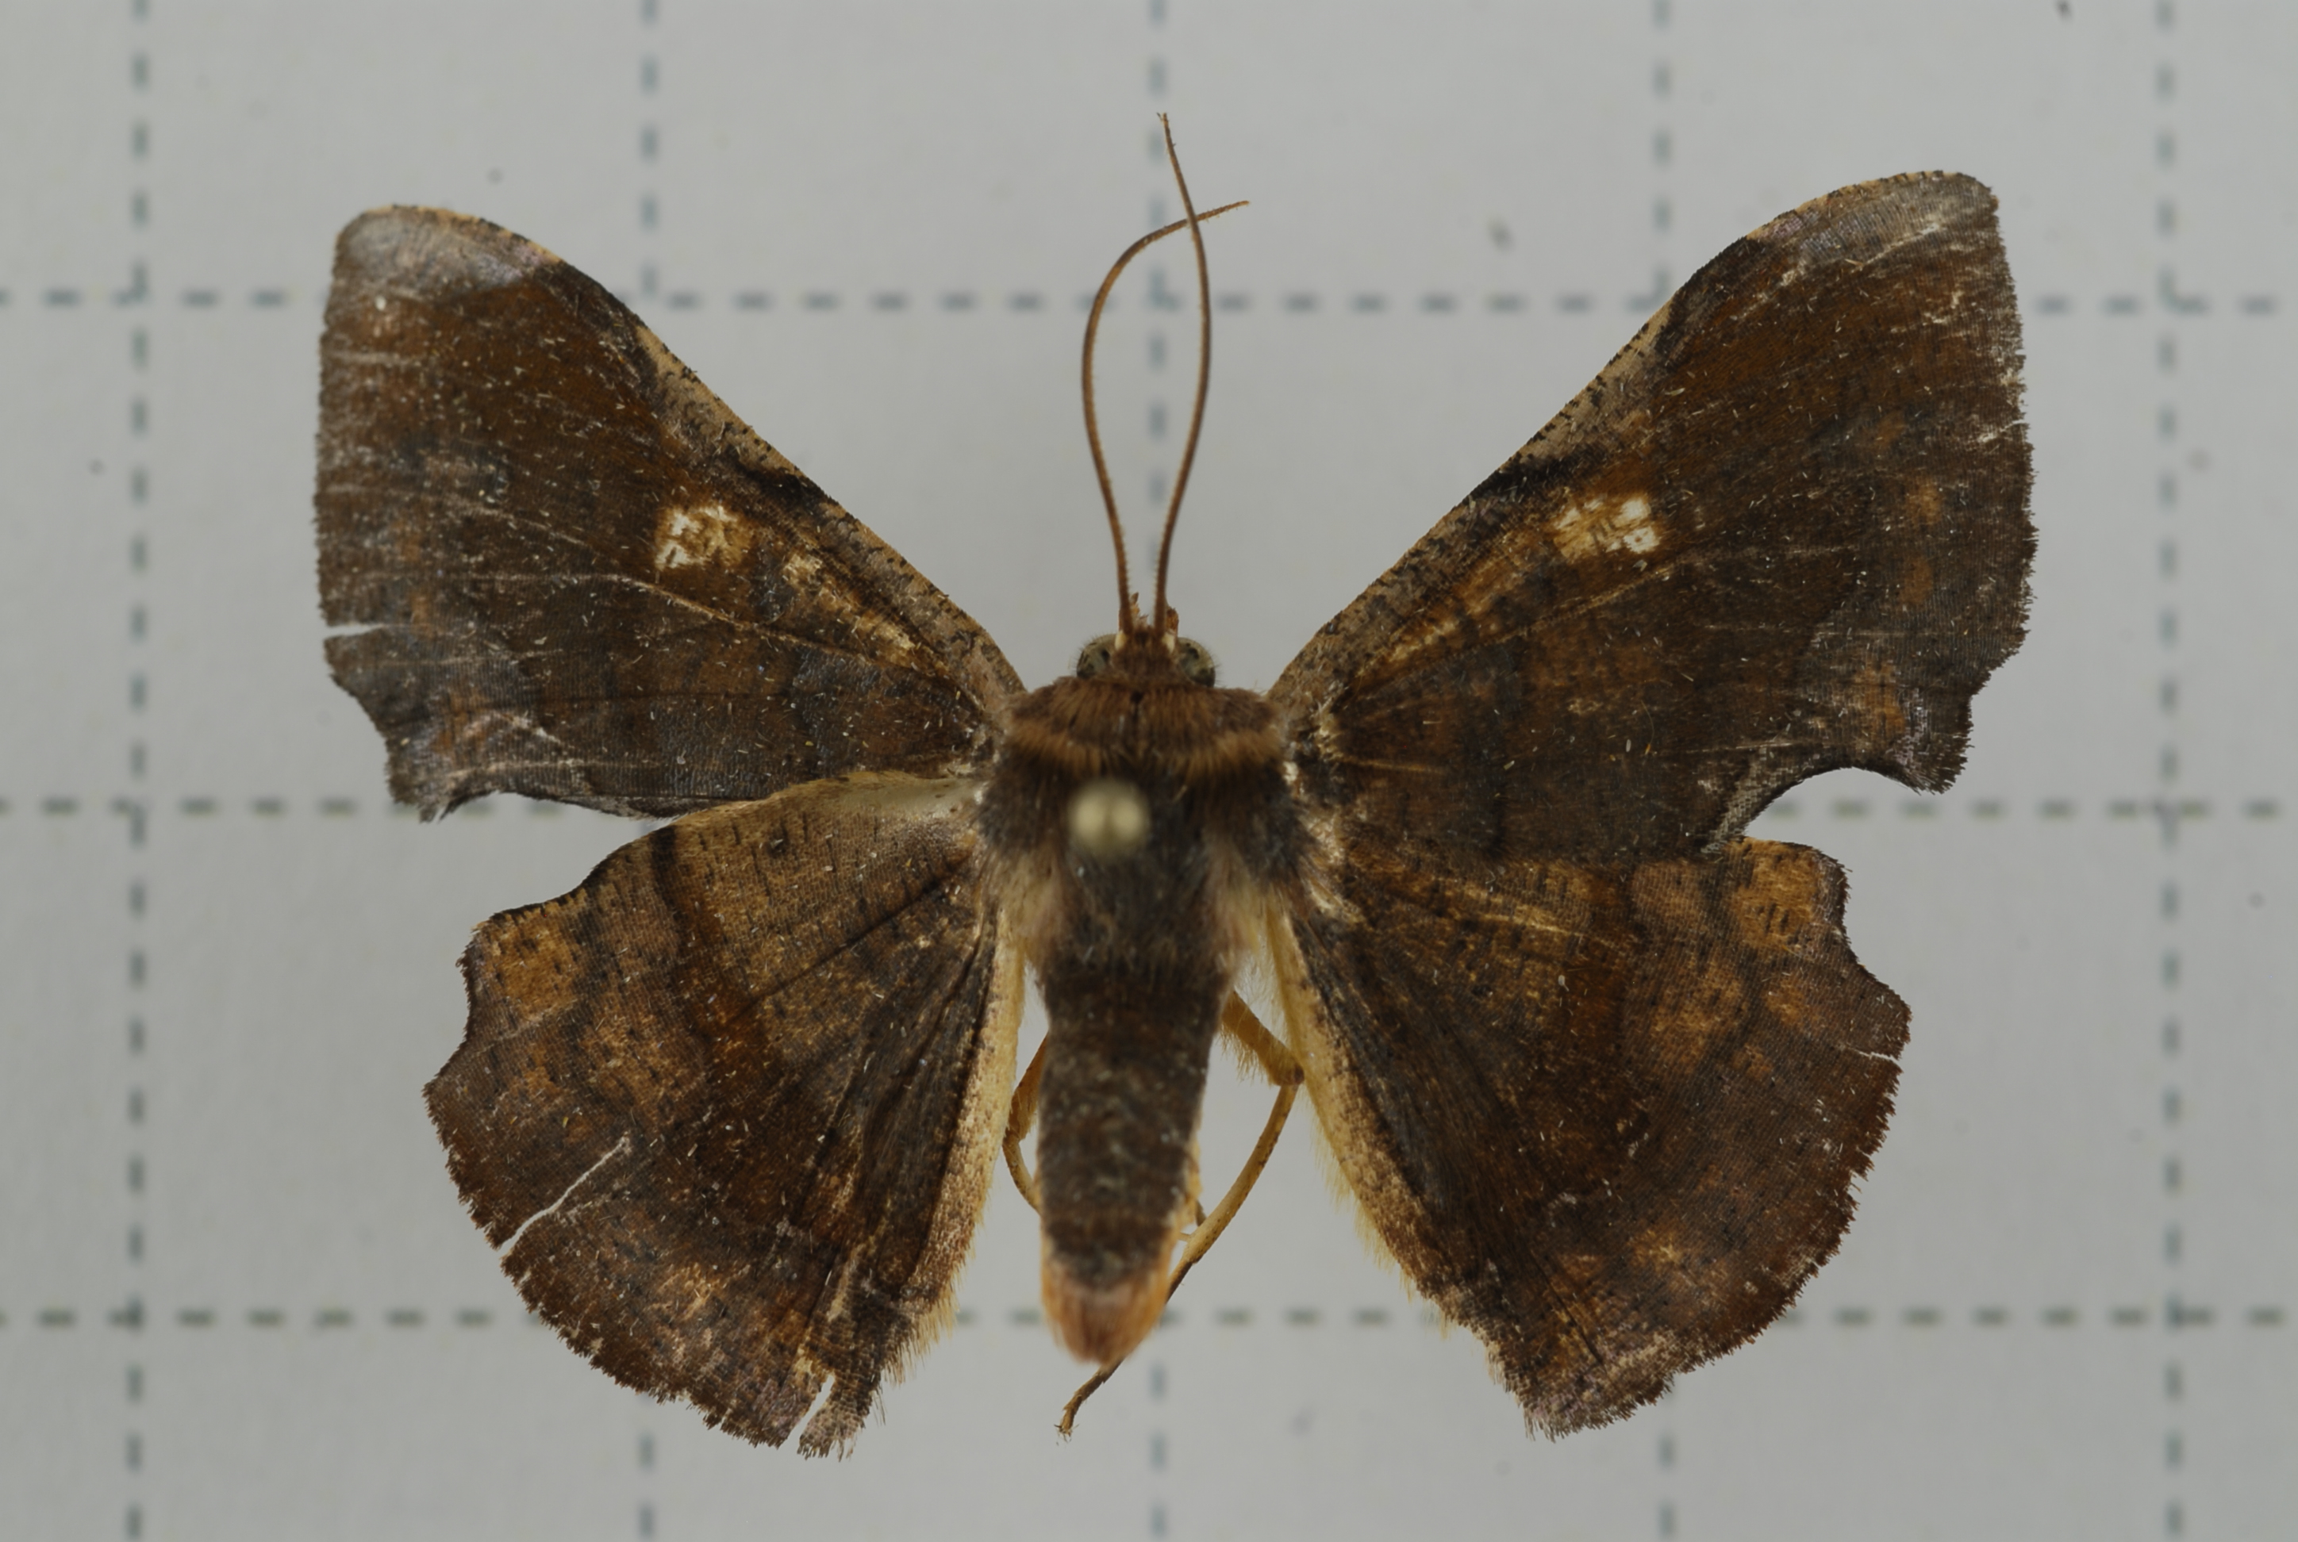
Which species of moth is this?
Fascellina chromataria
